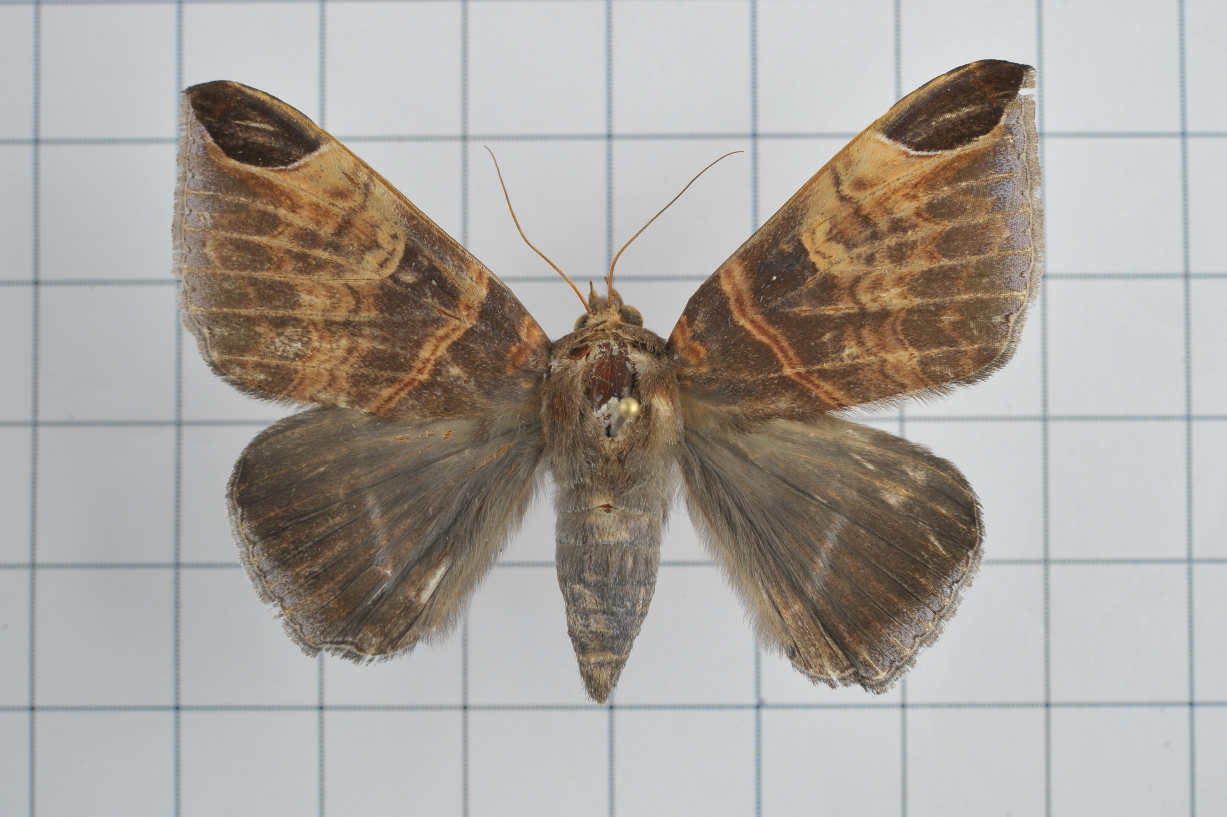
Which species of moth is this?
Pindara illibata
